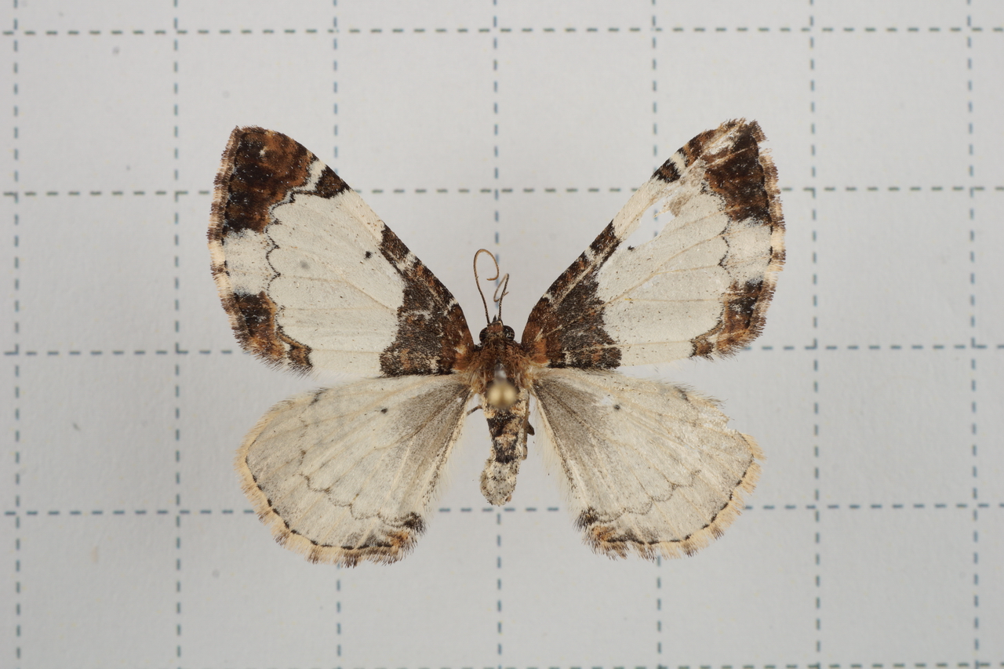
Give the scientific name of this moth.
Protonebula altera
